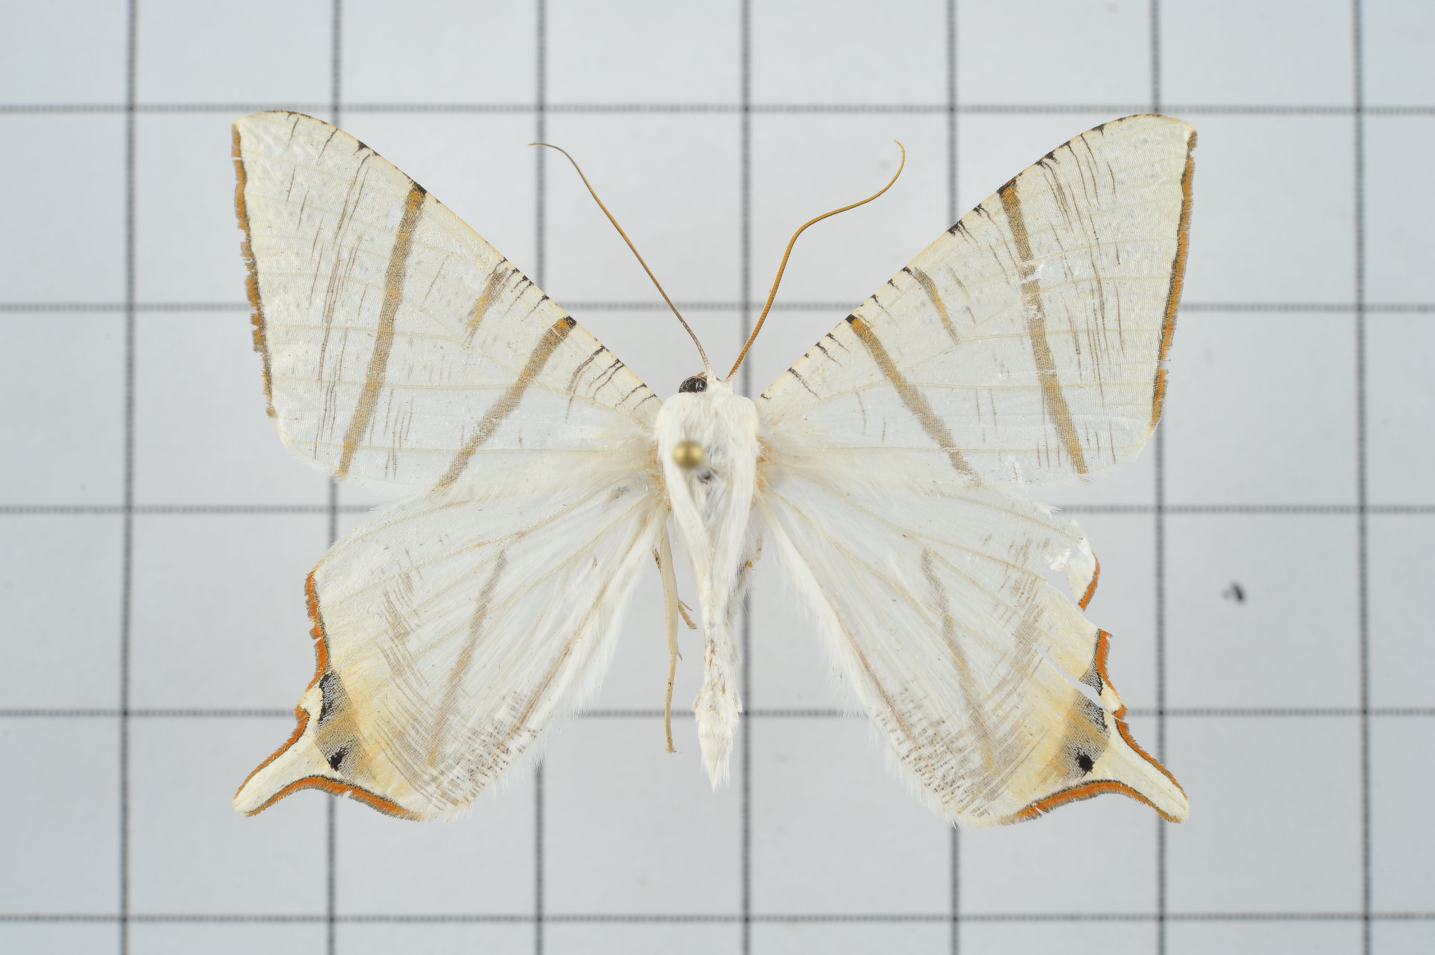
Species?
Ourapteryx clara formosana
